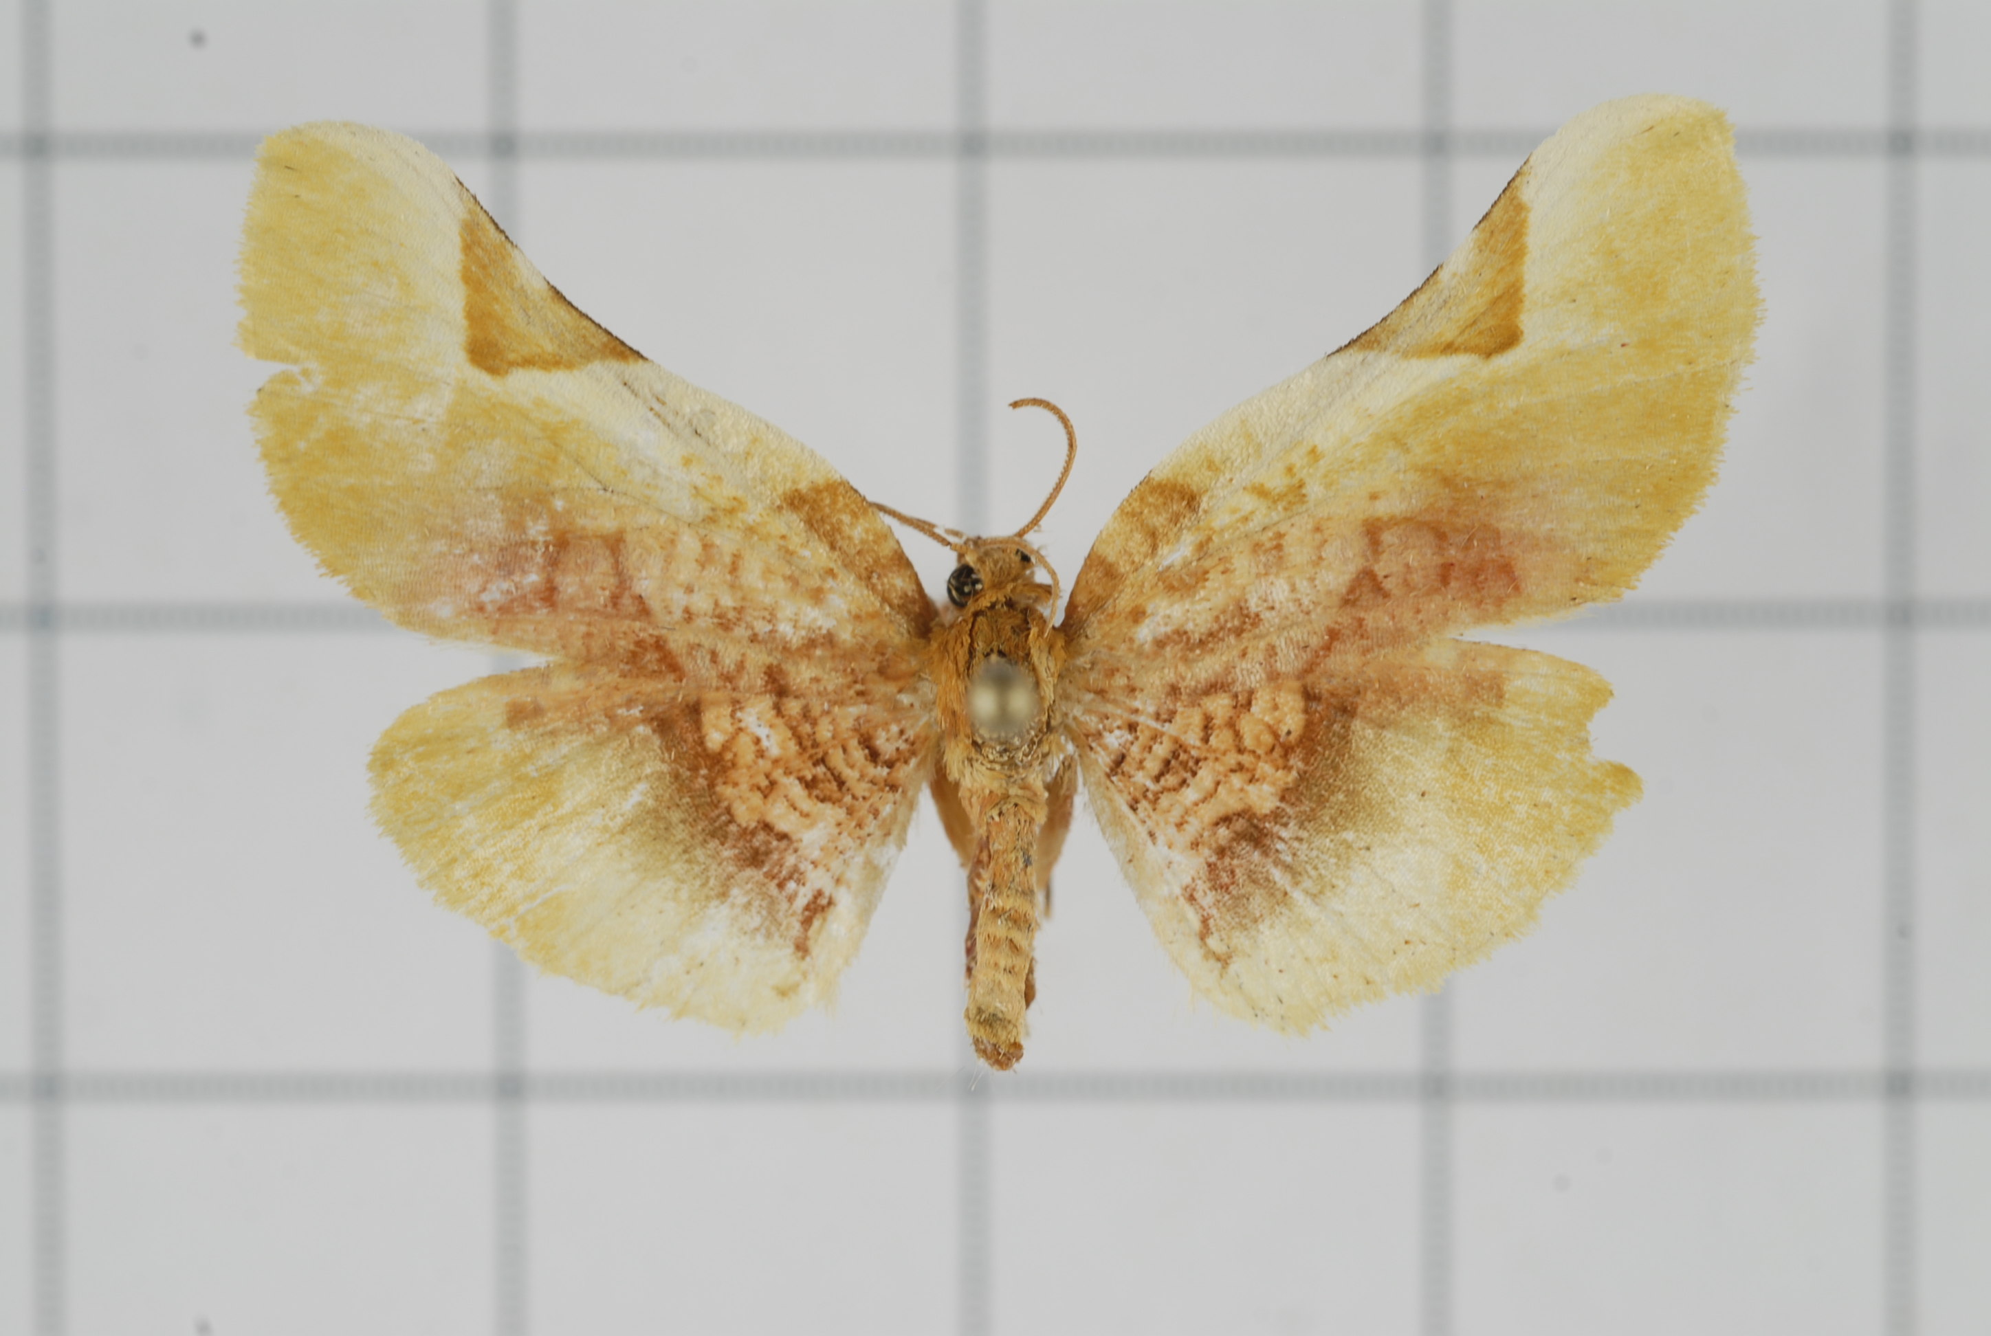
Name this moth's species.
Pyrinioides sinuosus
